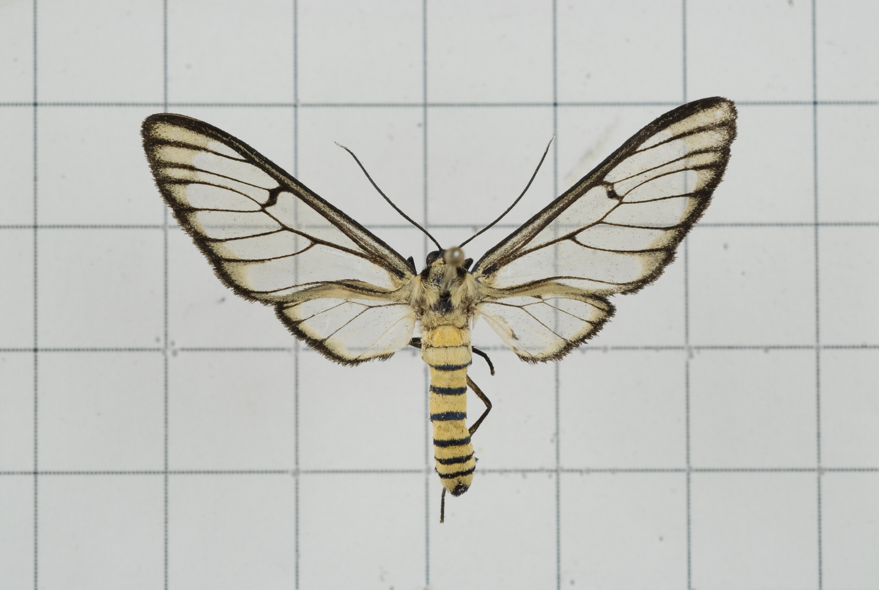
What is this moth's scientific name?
Amata wilemani
